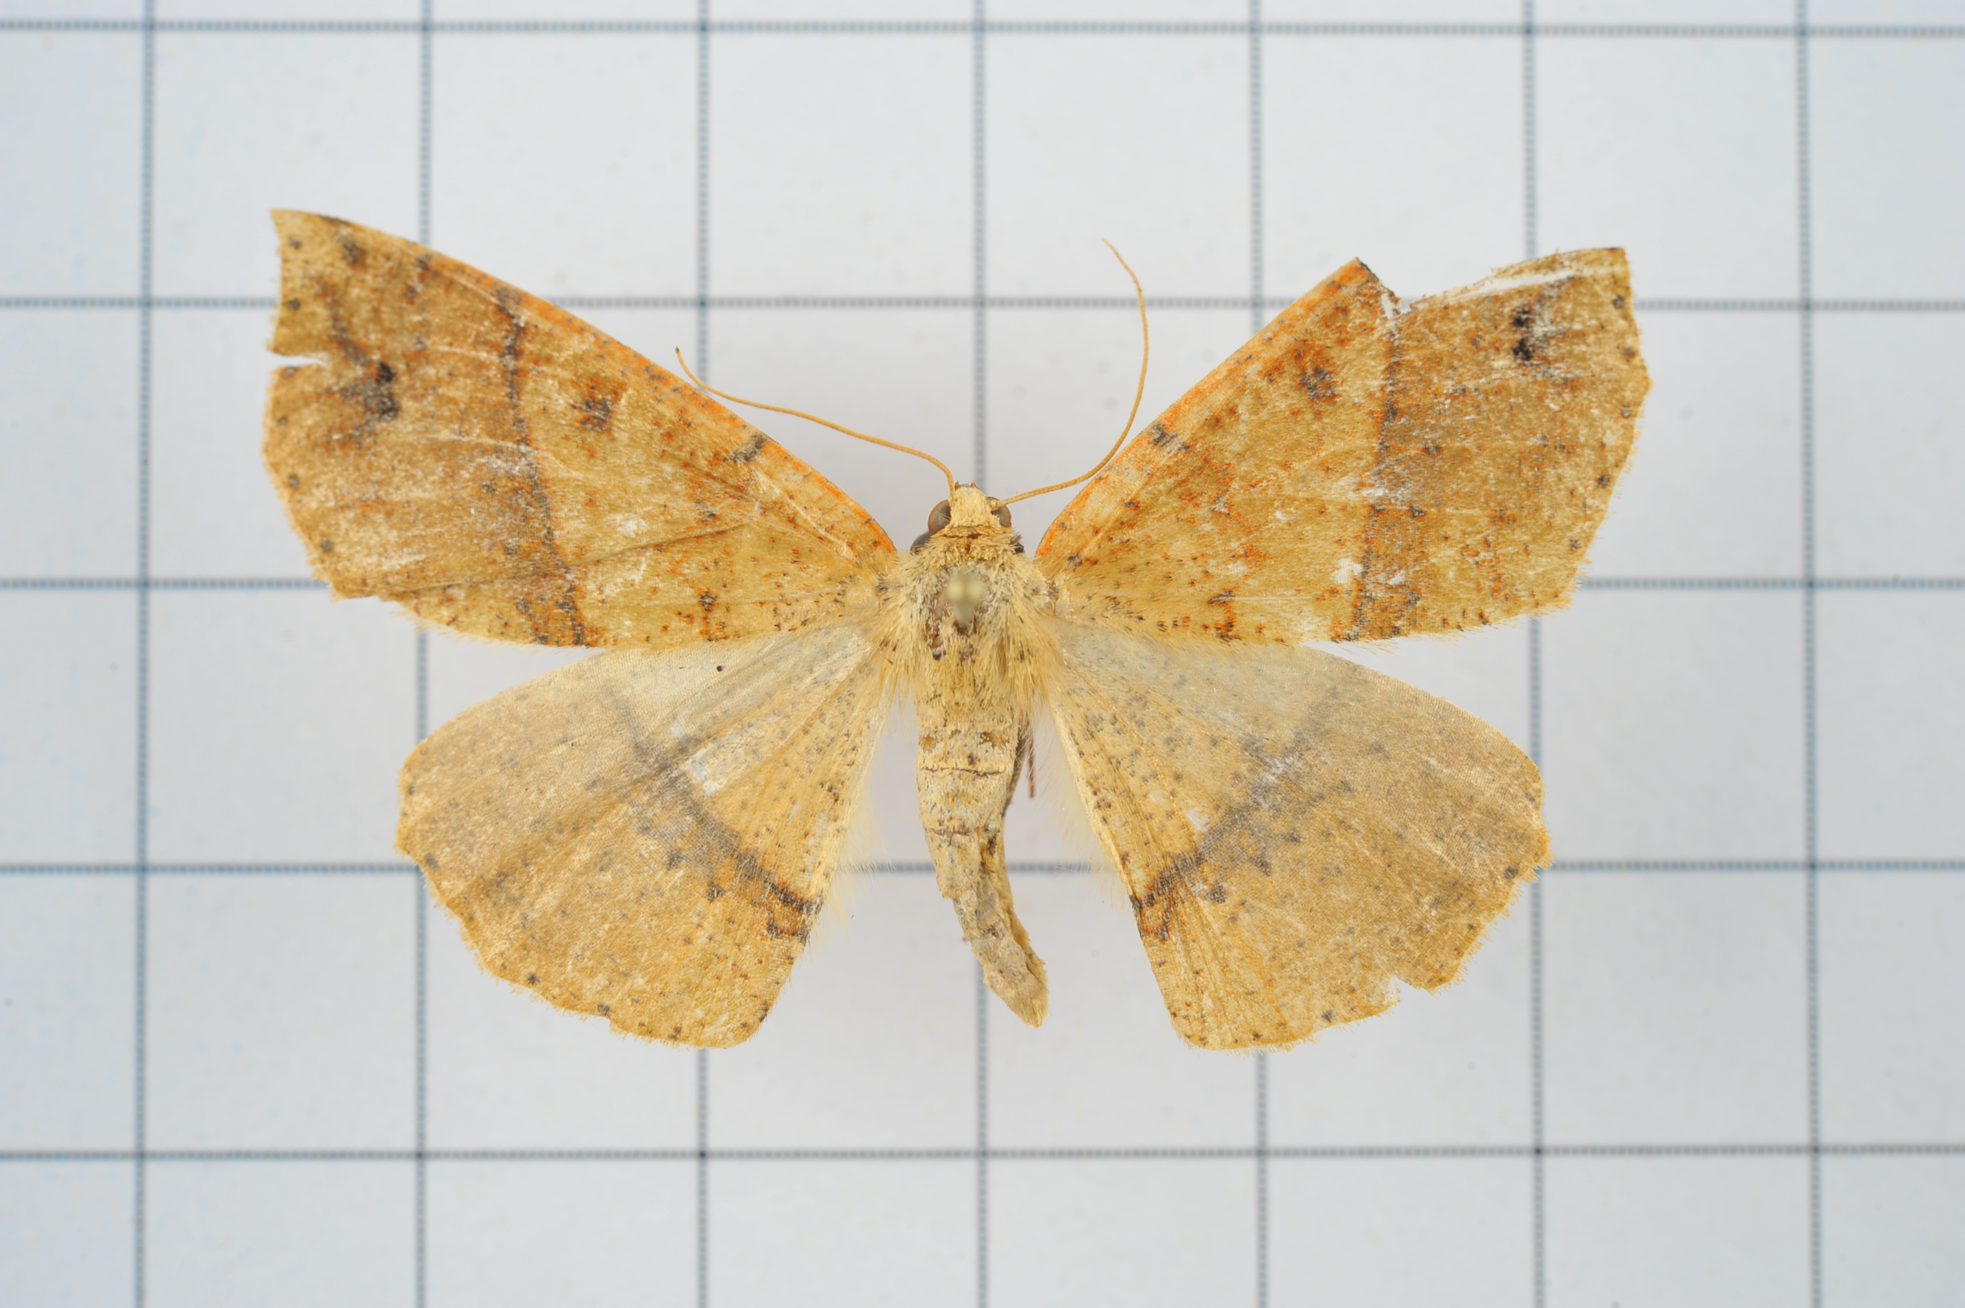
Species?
Psyra spurcataria
